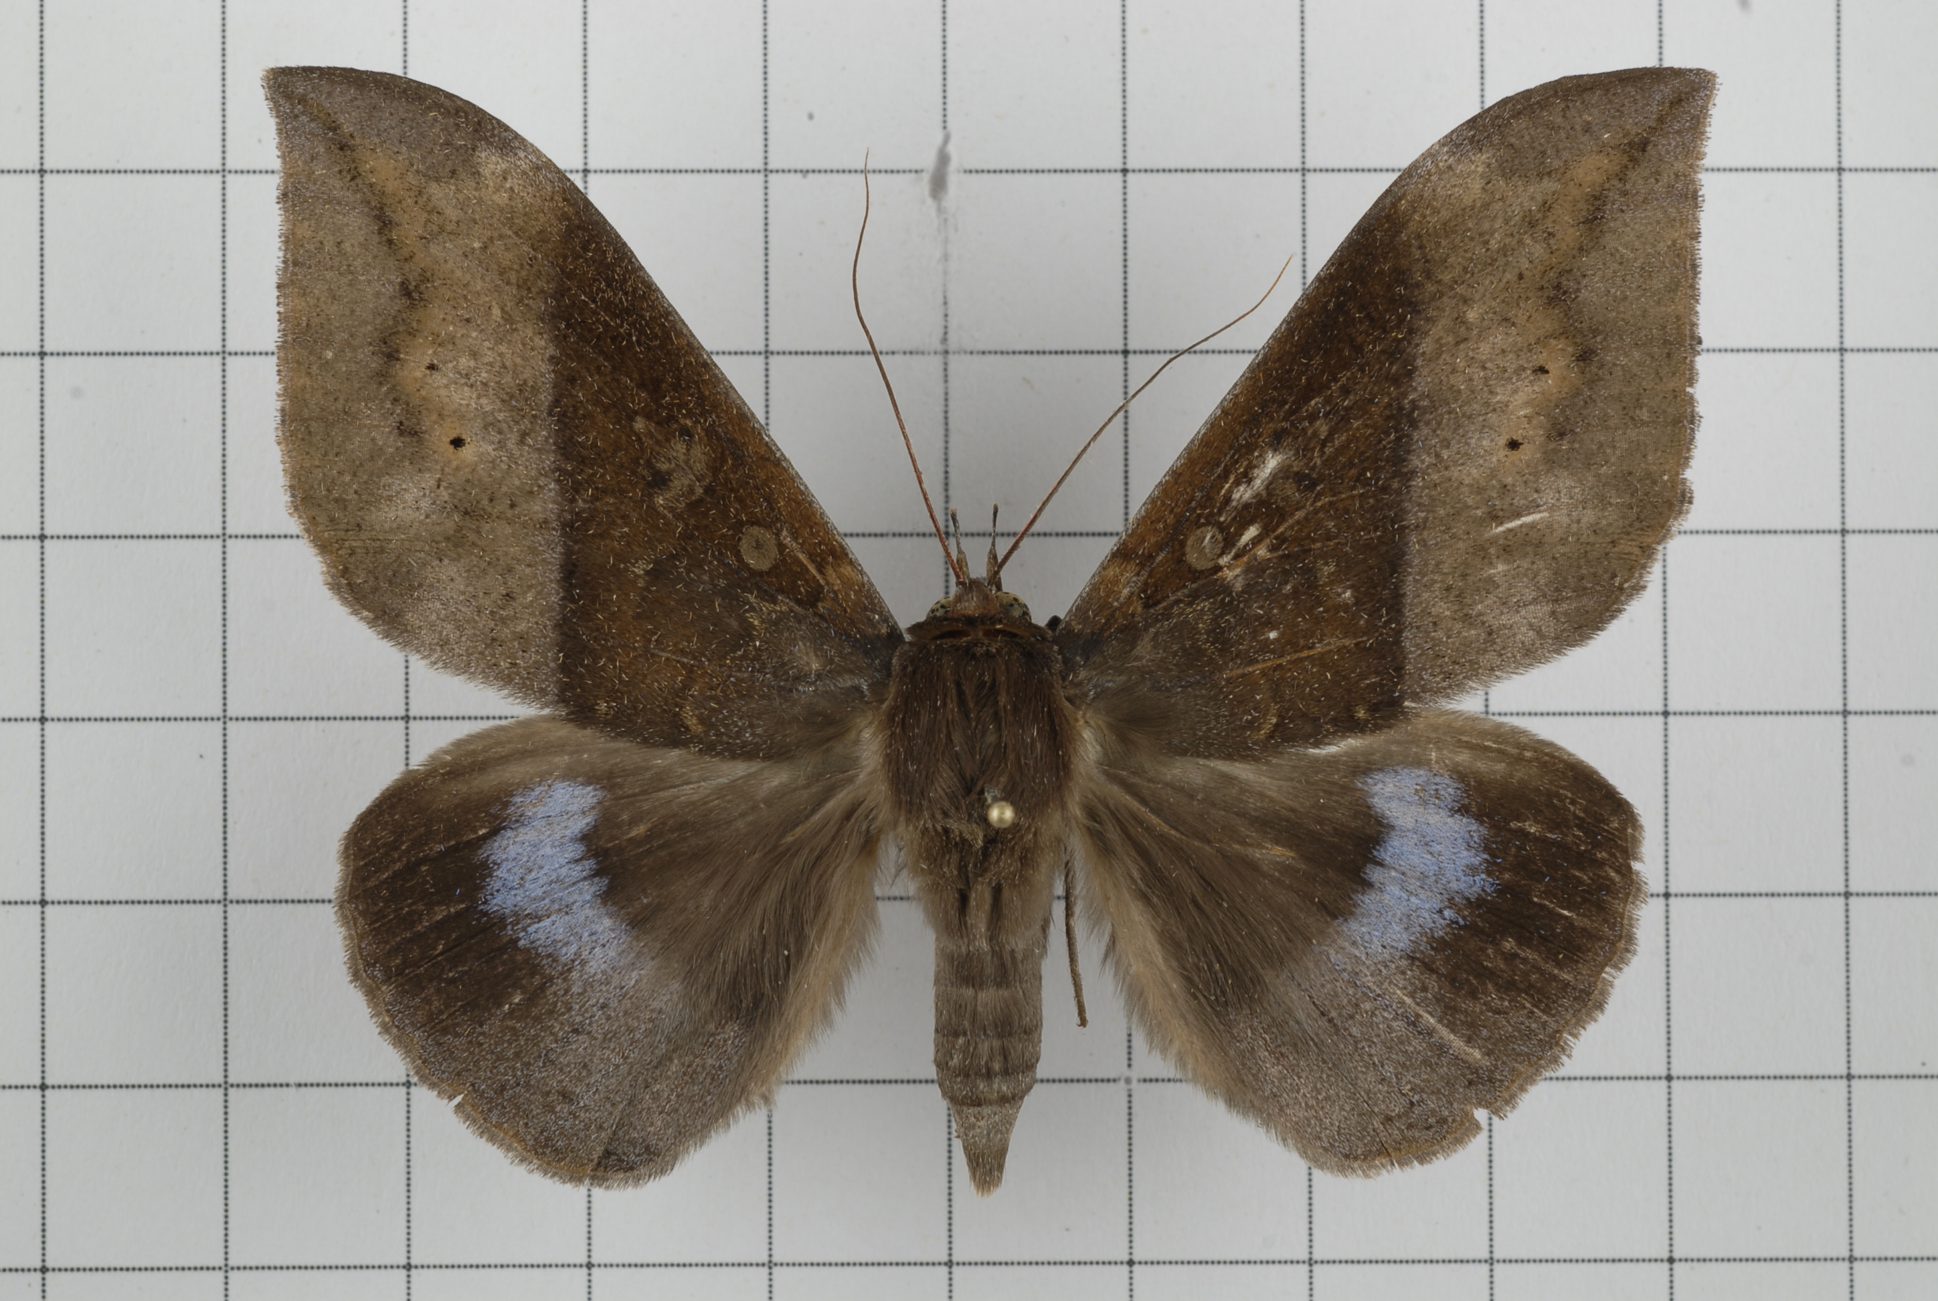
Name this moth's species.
Ischyja manlia manlia
